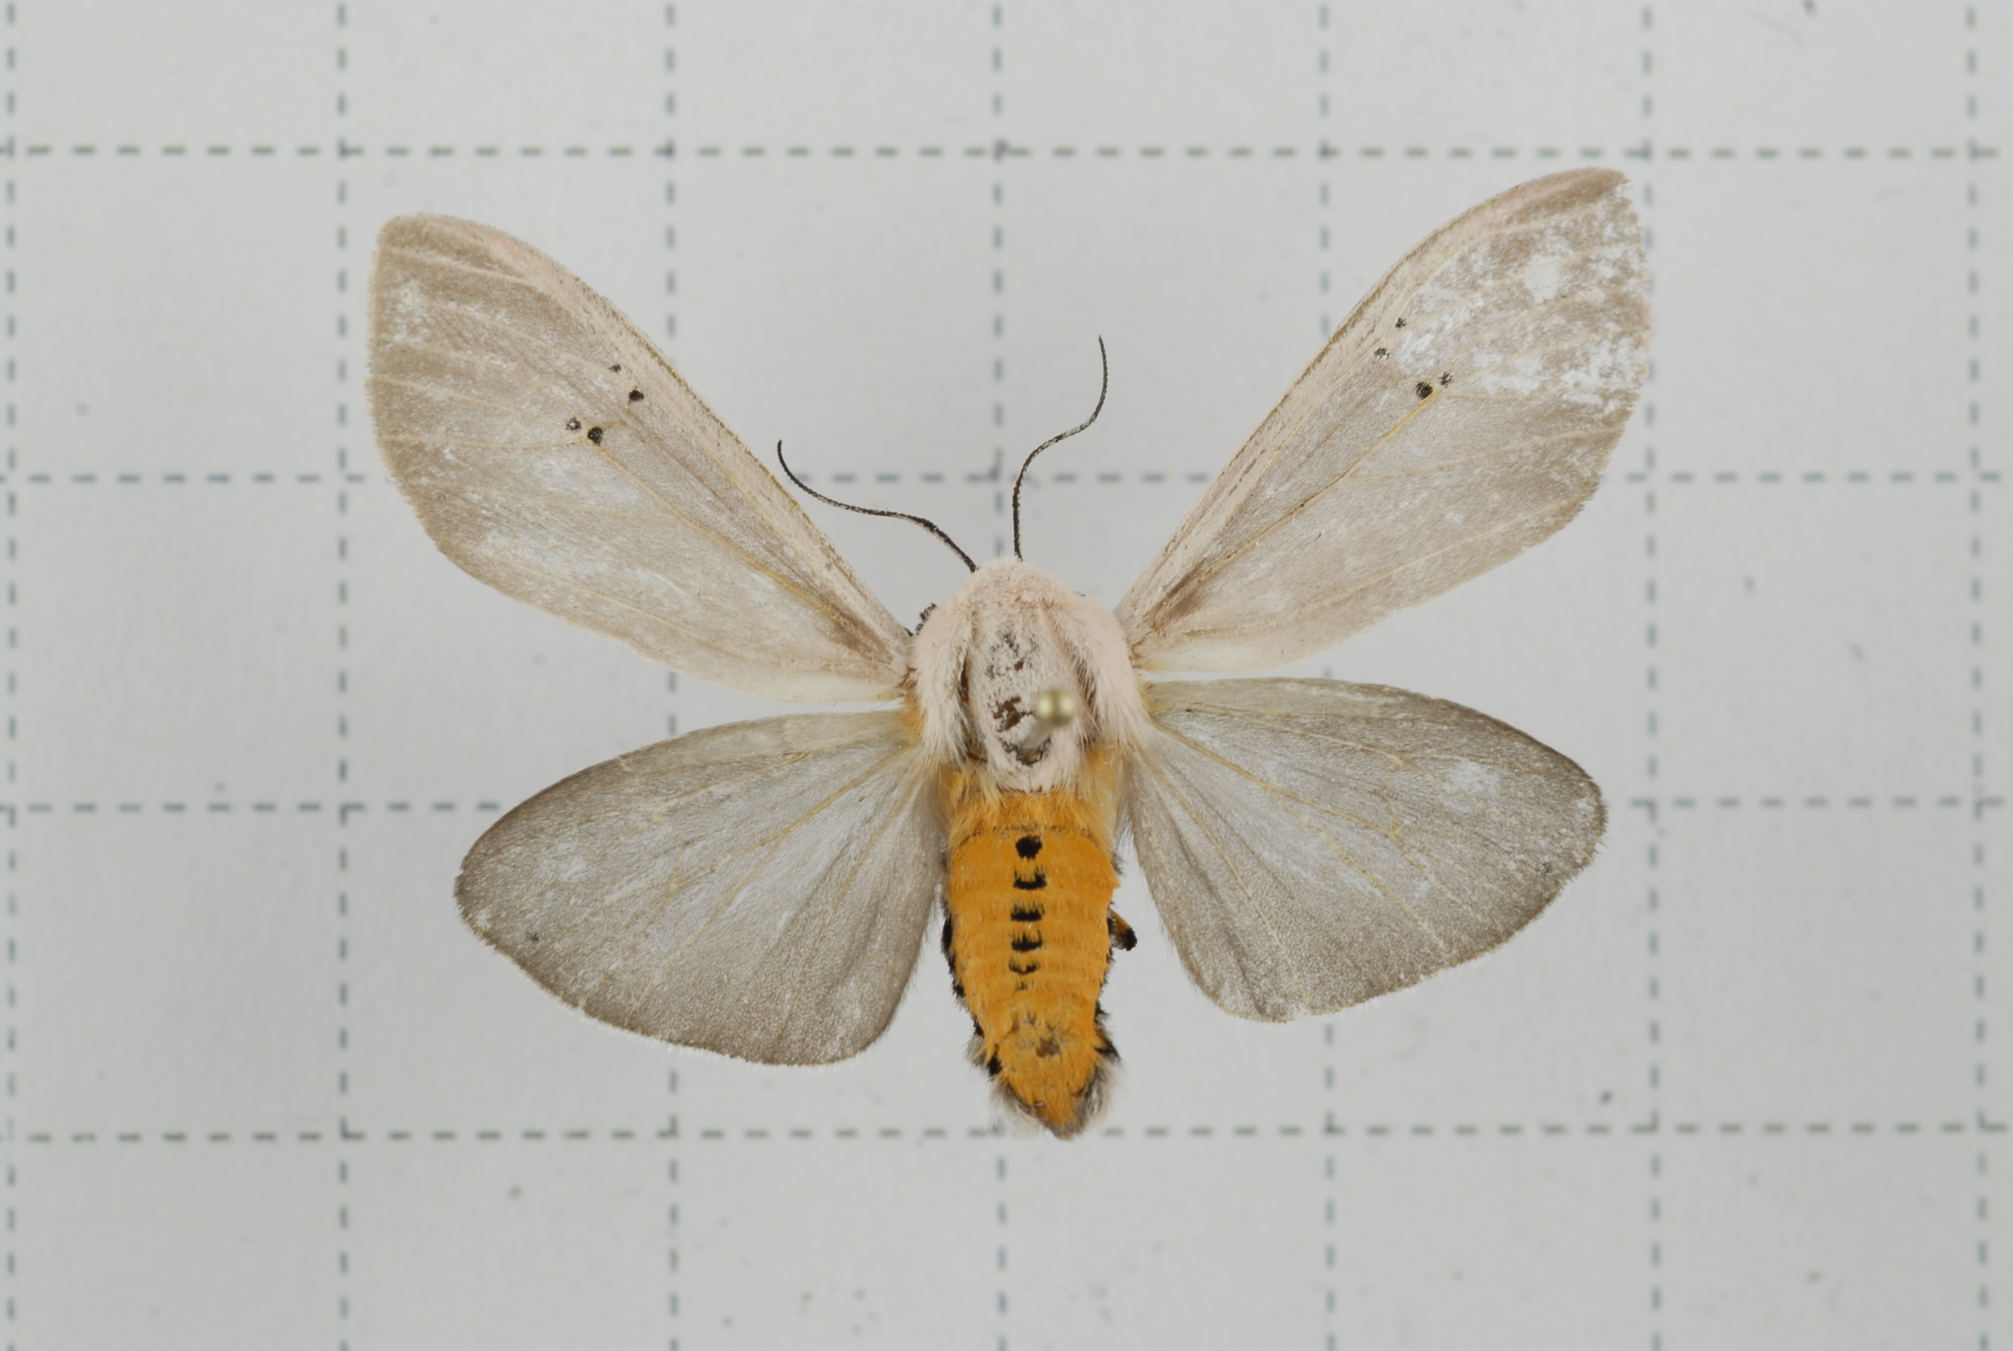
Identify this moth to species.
Creatonotos transiens koni
